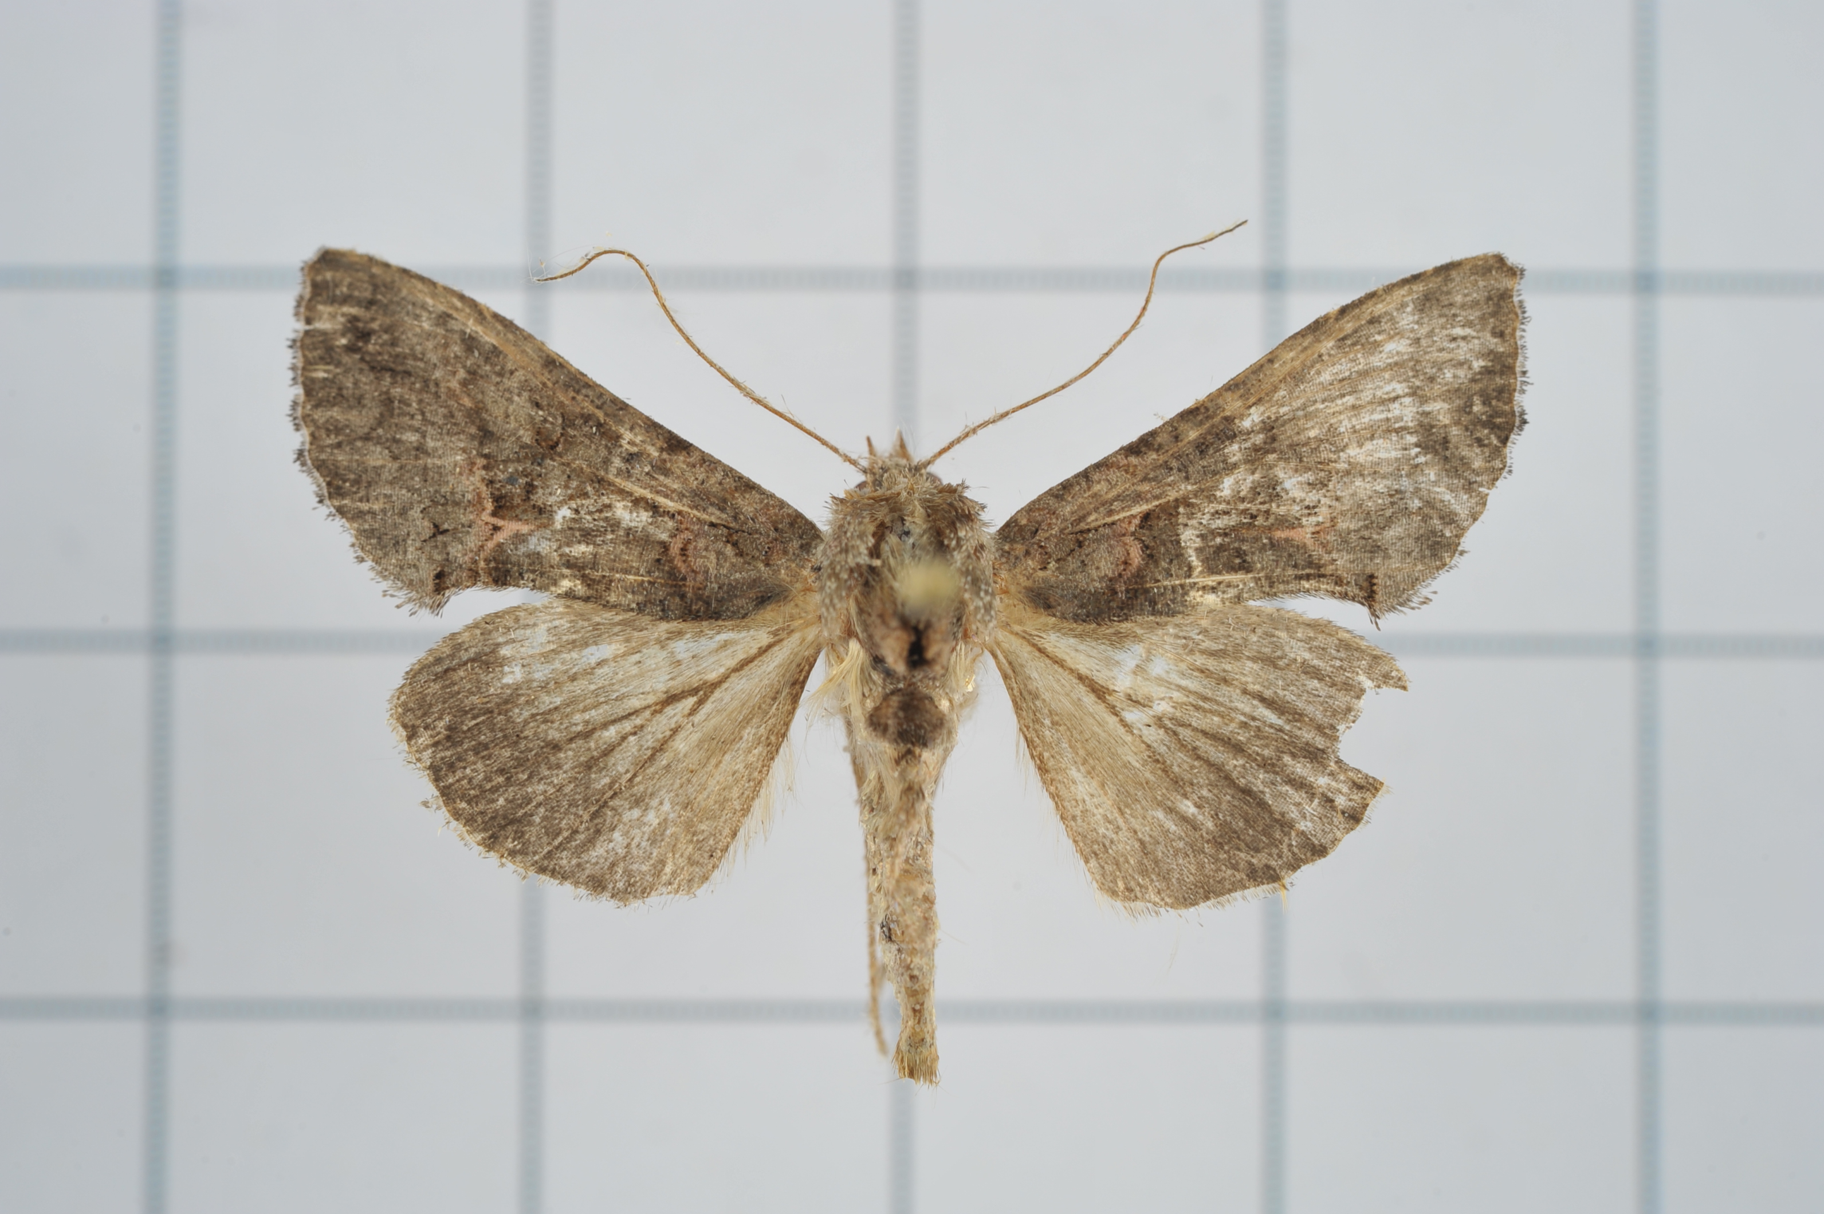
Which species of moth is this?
Ctenoplusia albostriata
